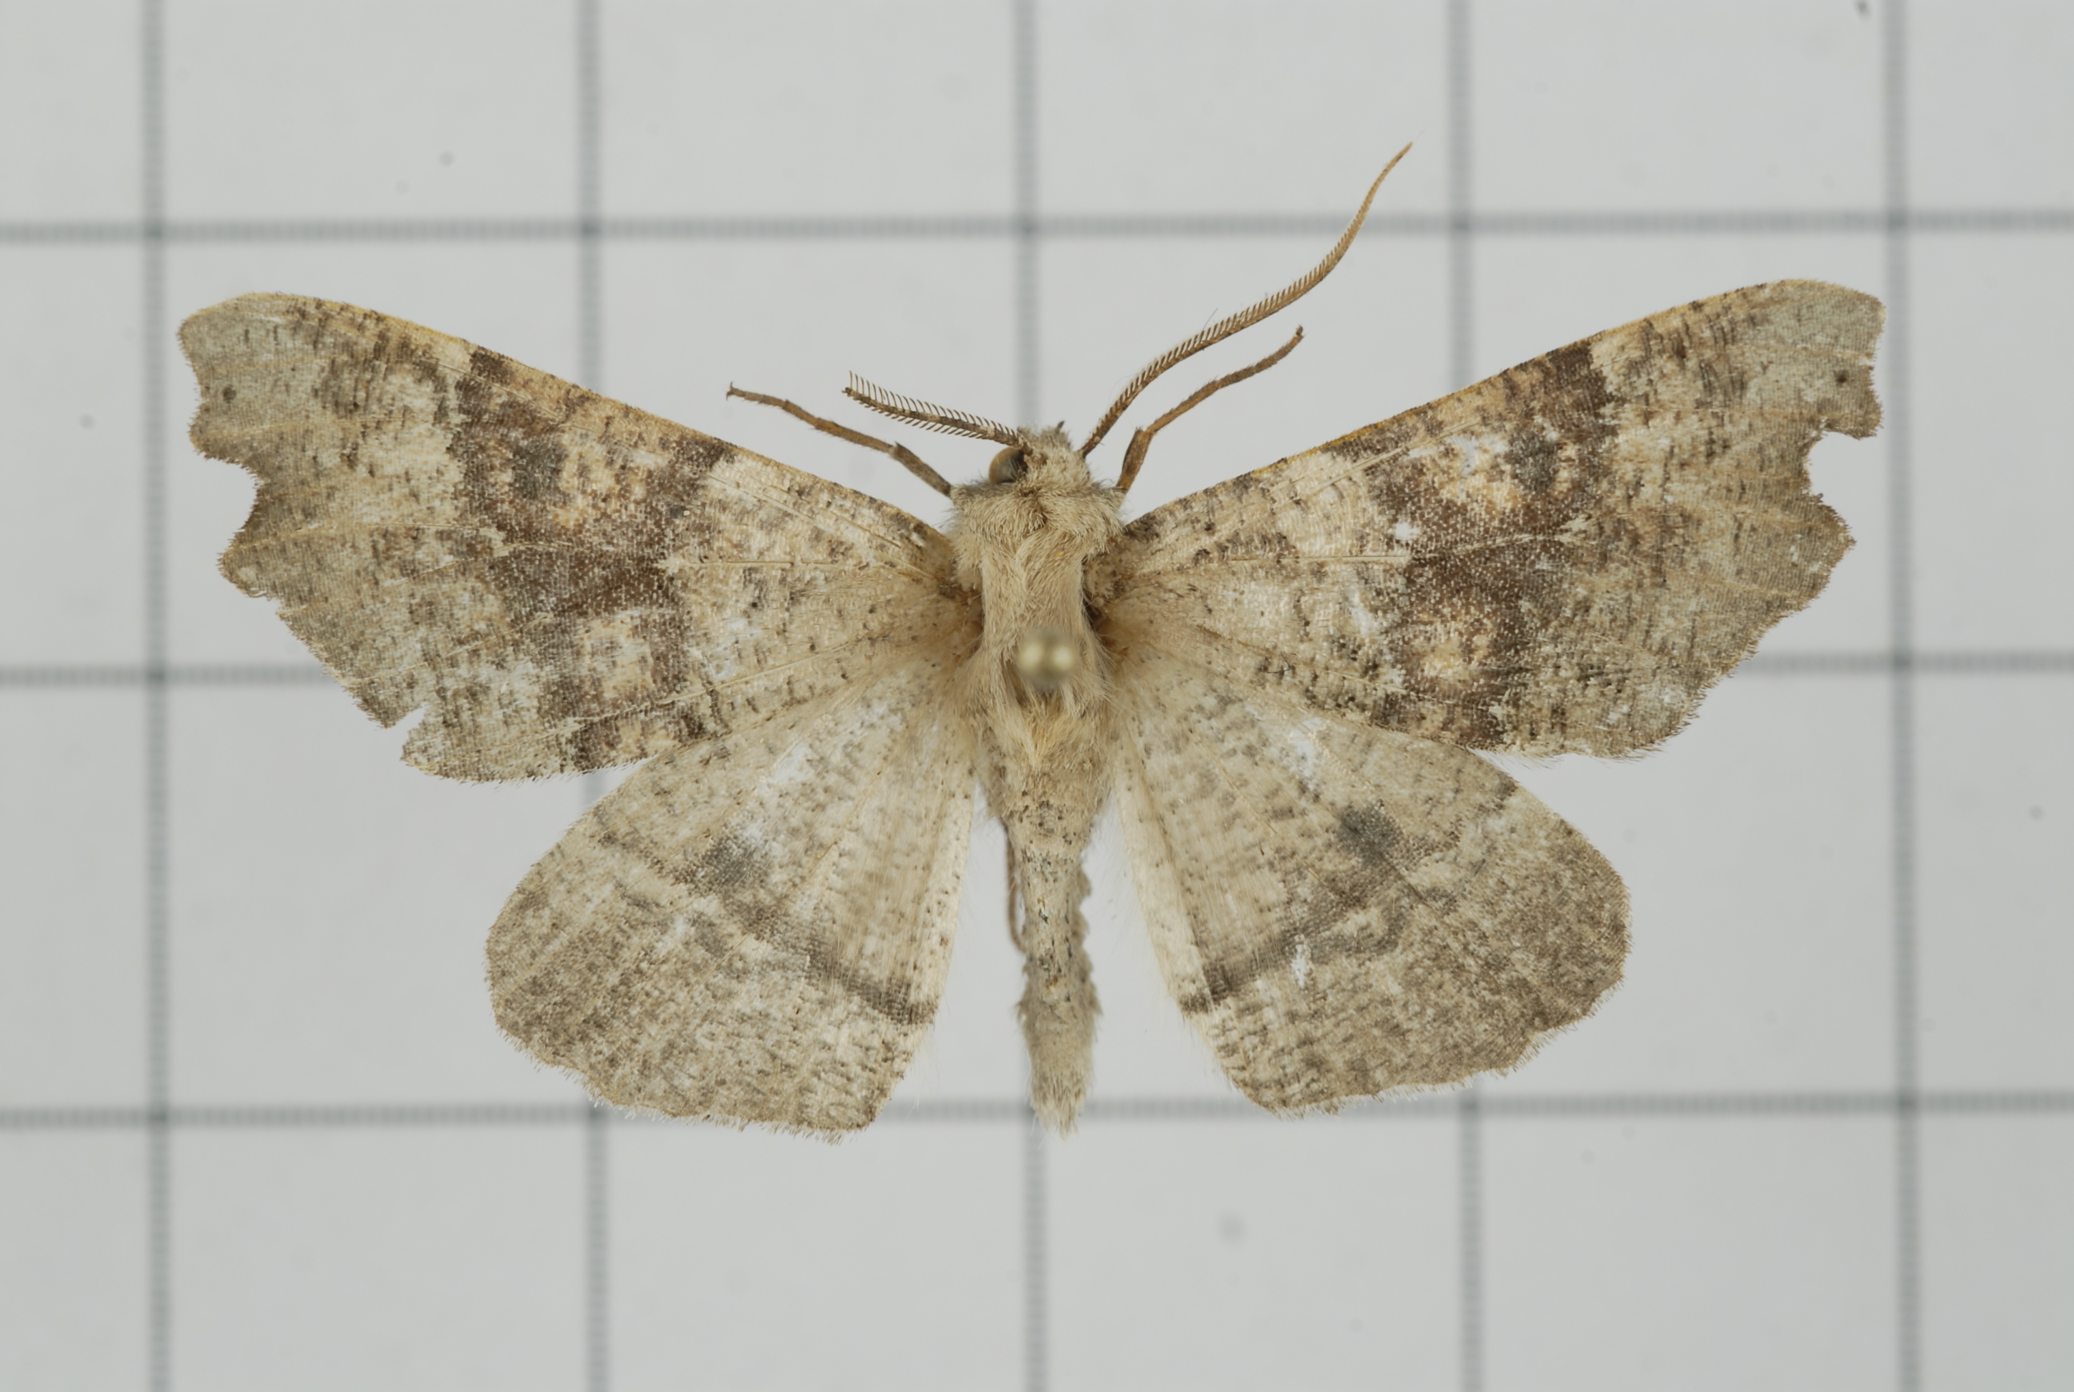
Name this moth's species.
Odontopera insulata insulata
